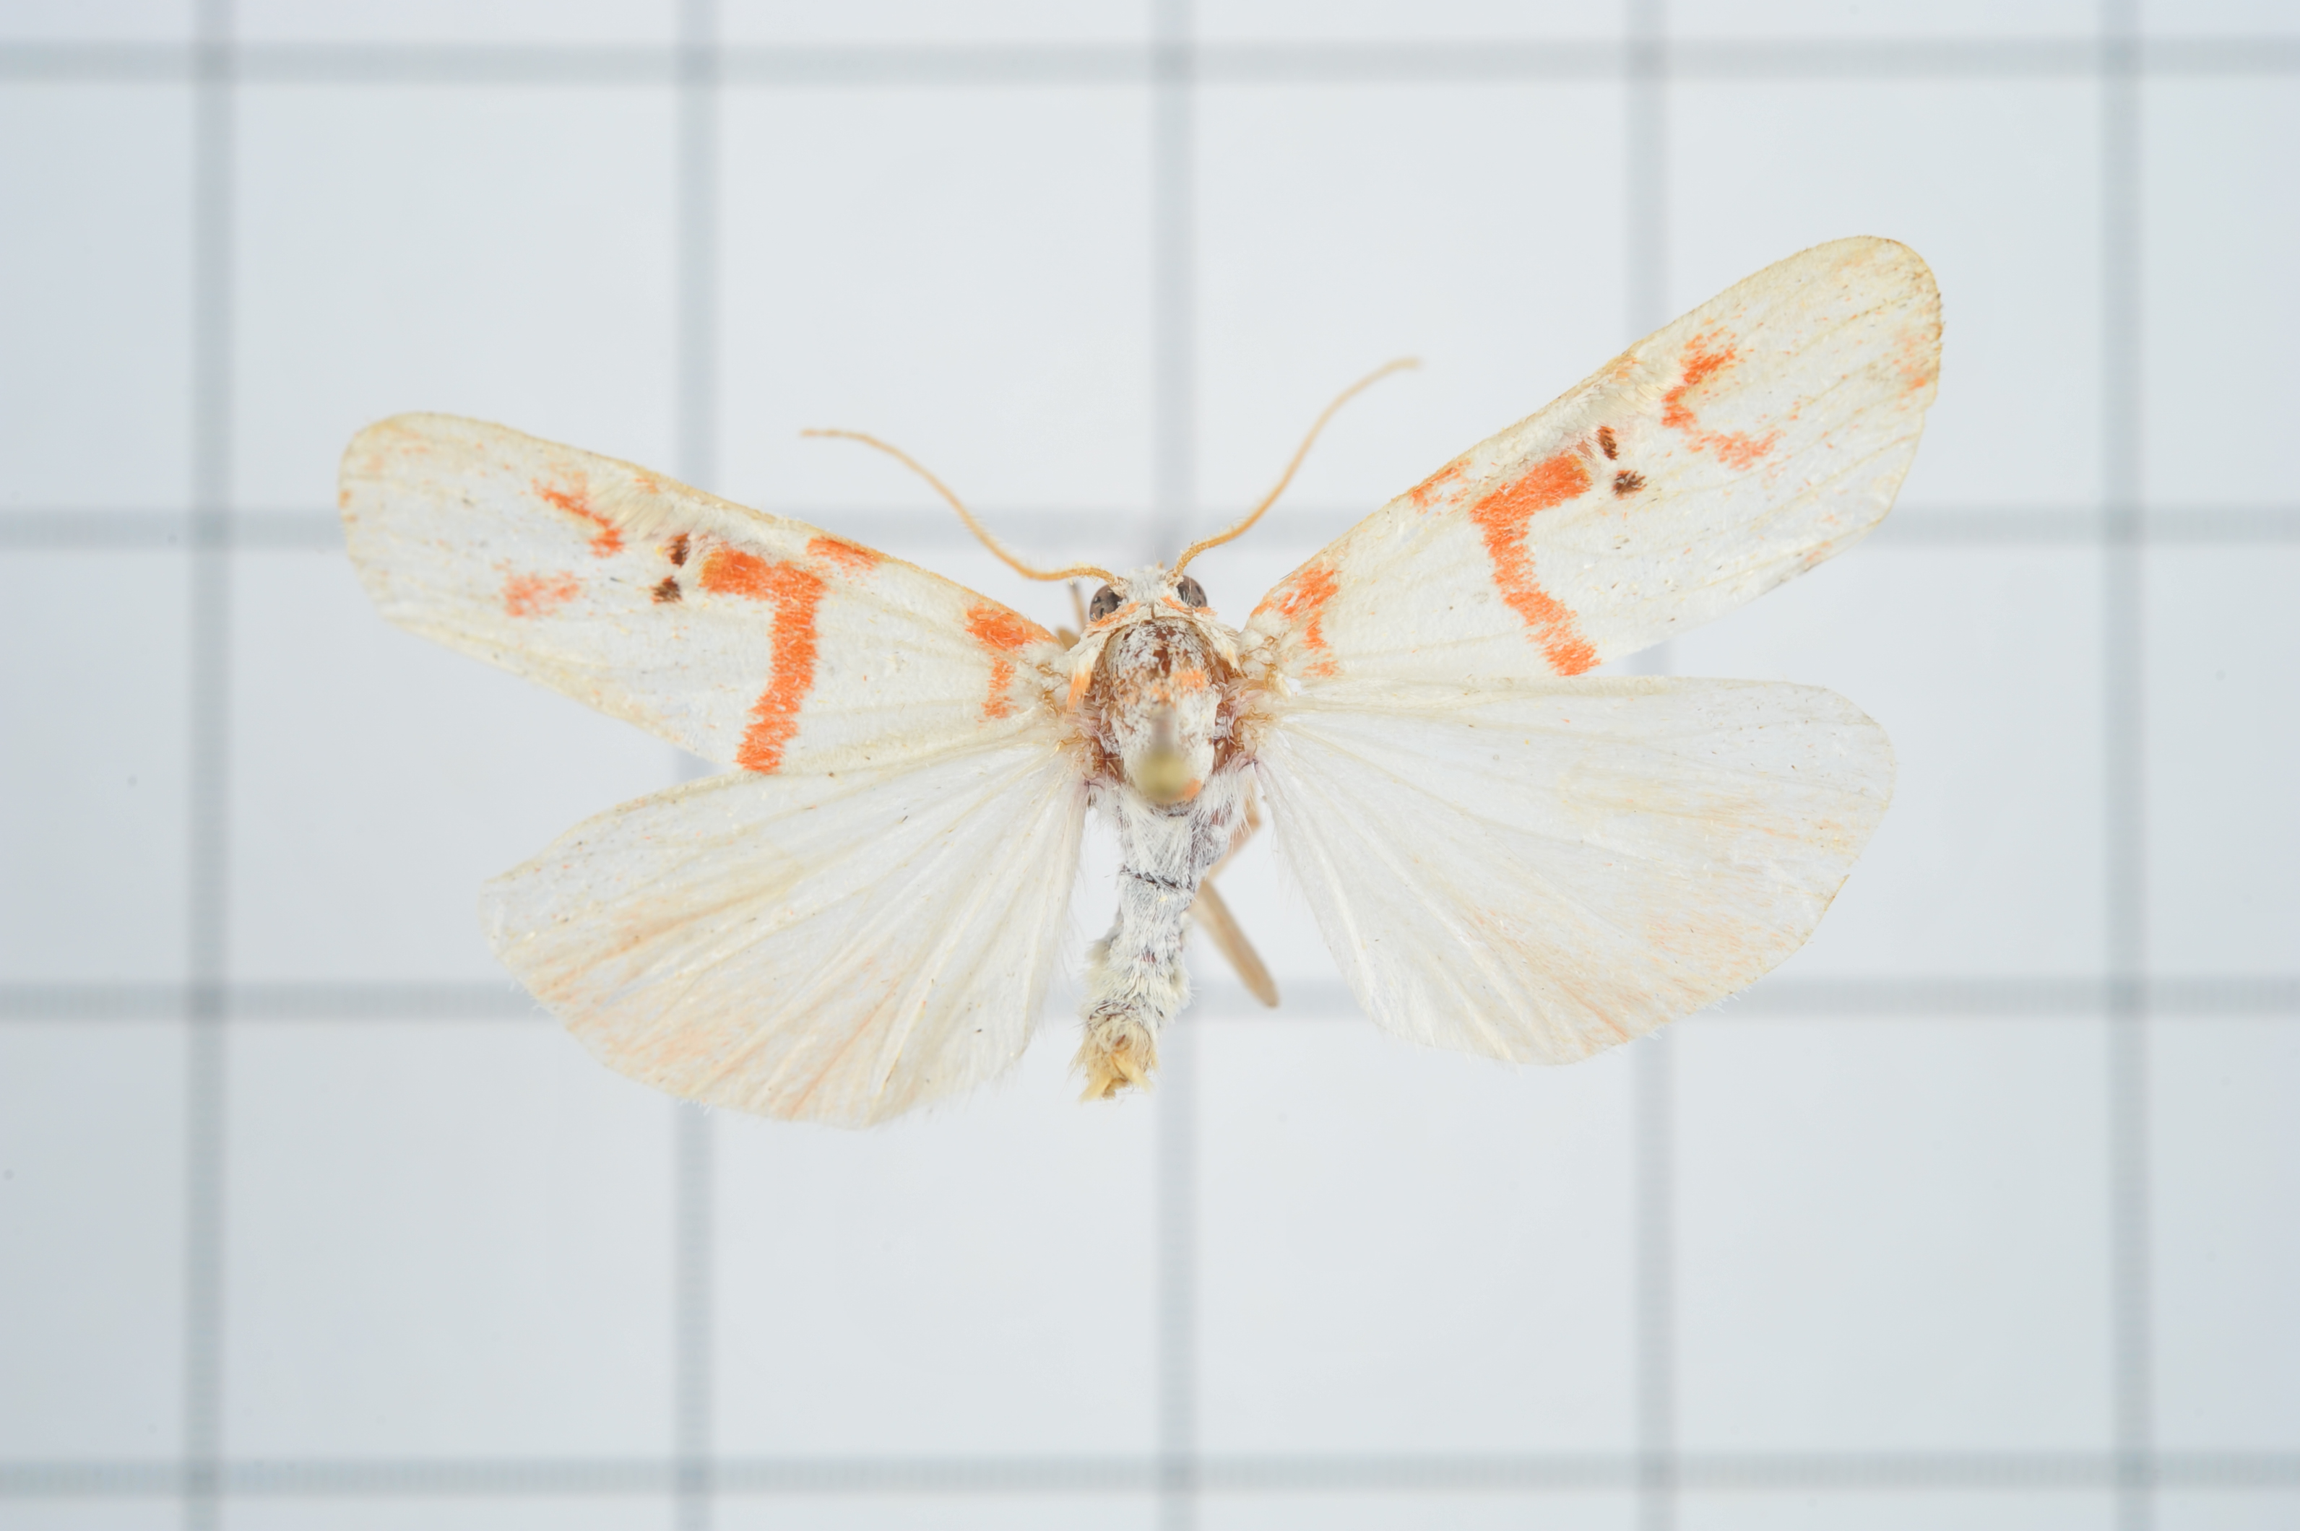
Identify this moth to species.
Cyana hamata hamata
